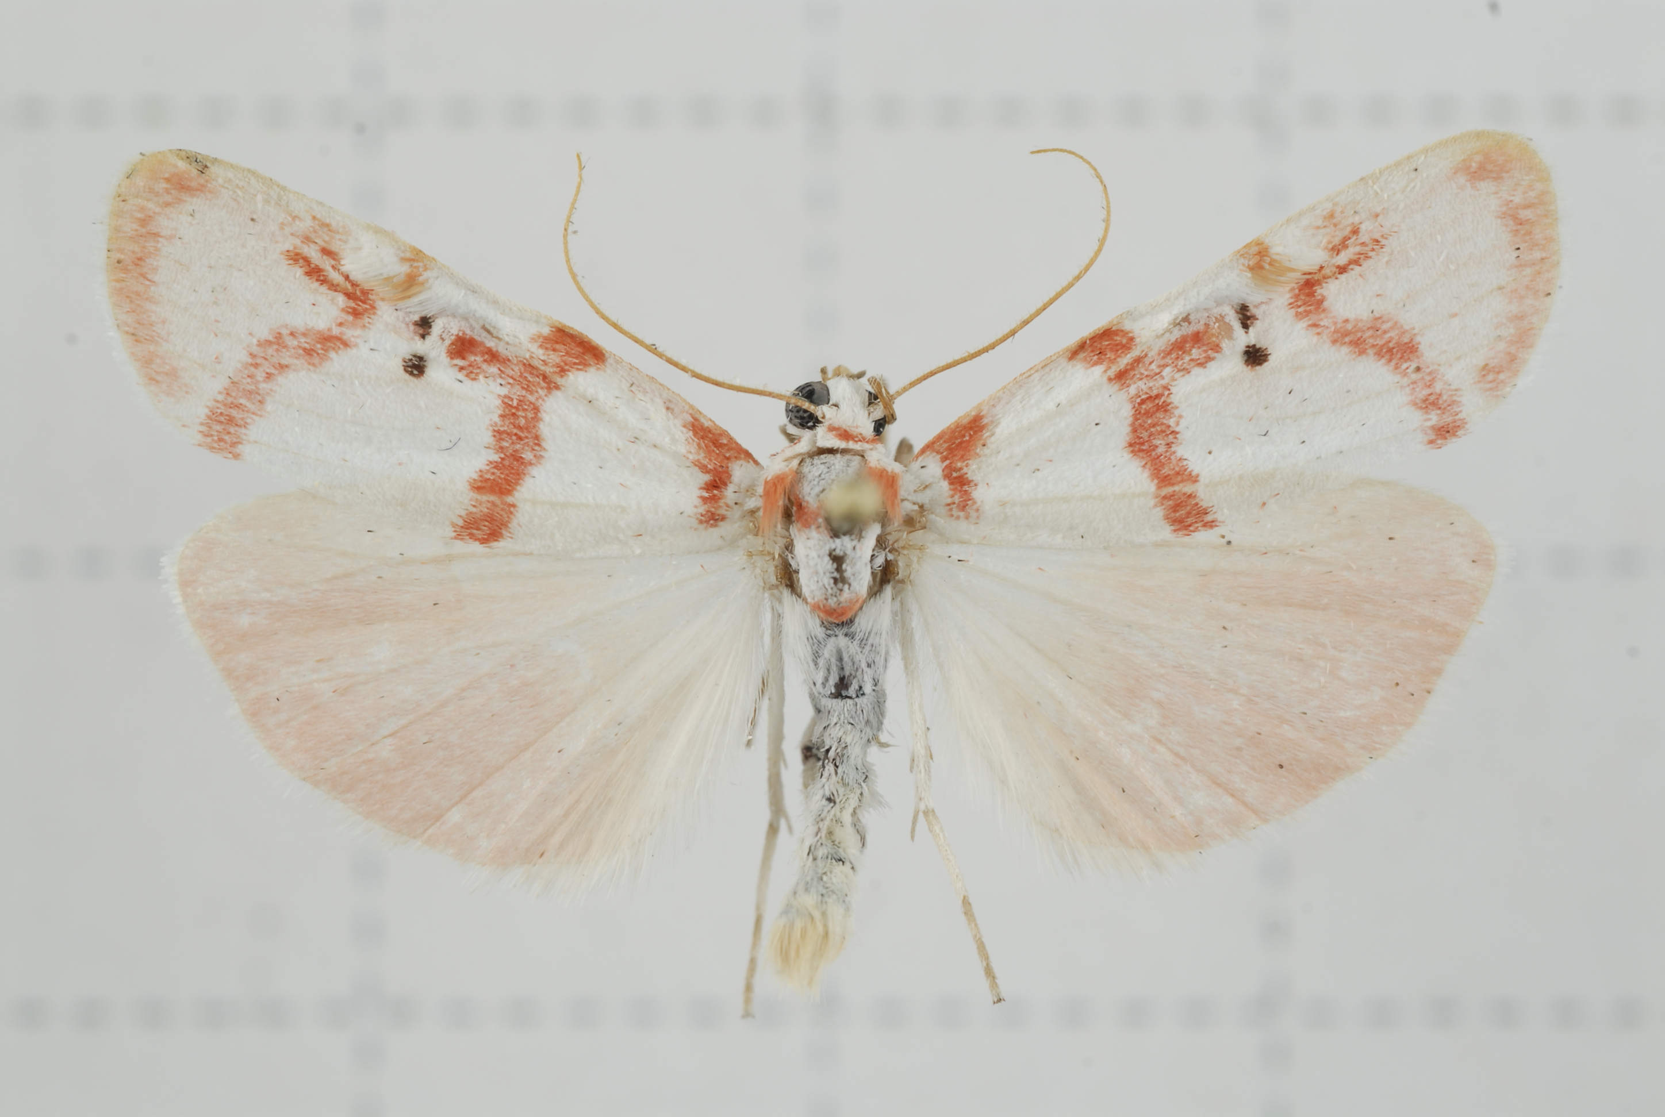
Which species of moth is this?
Cyana hamata hamata
